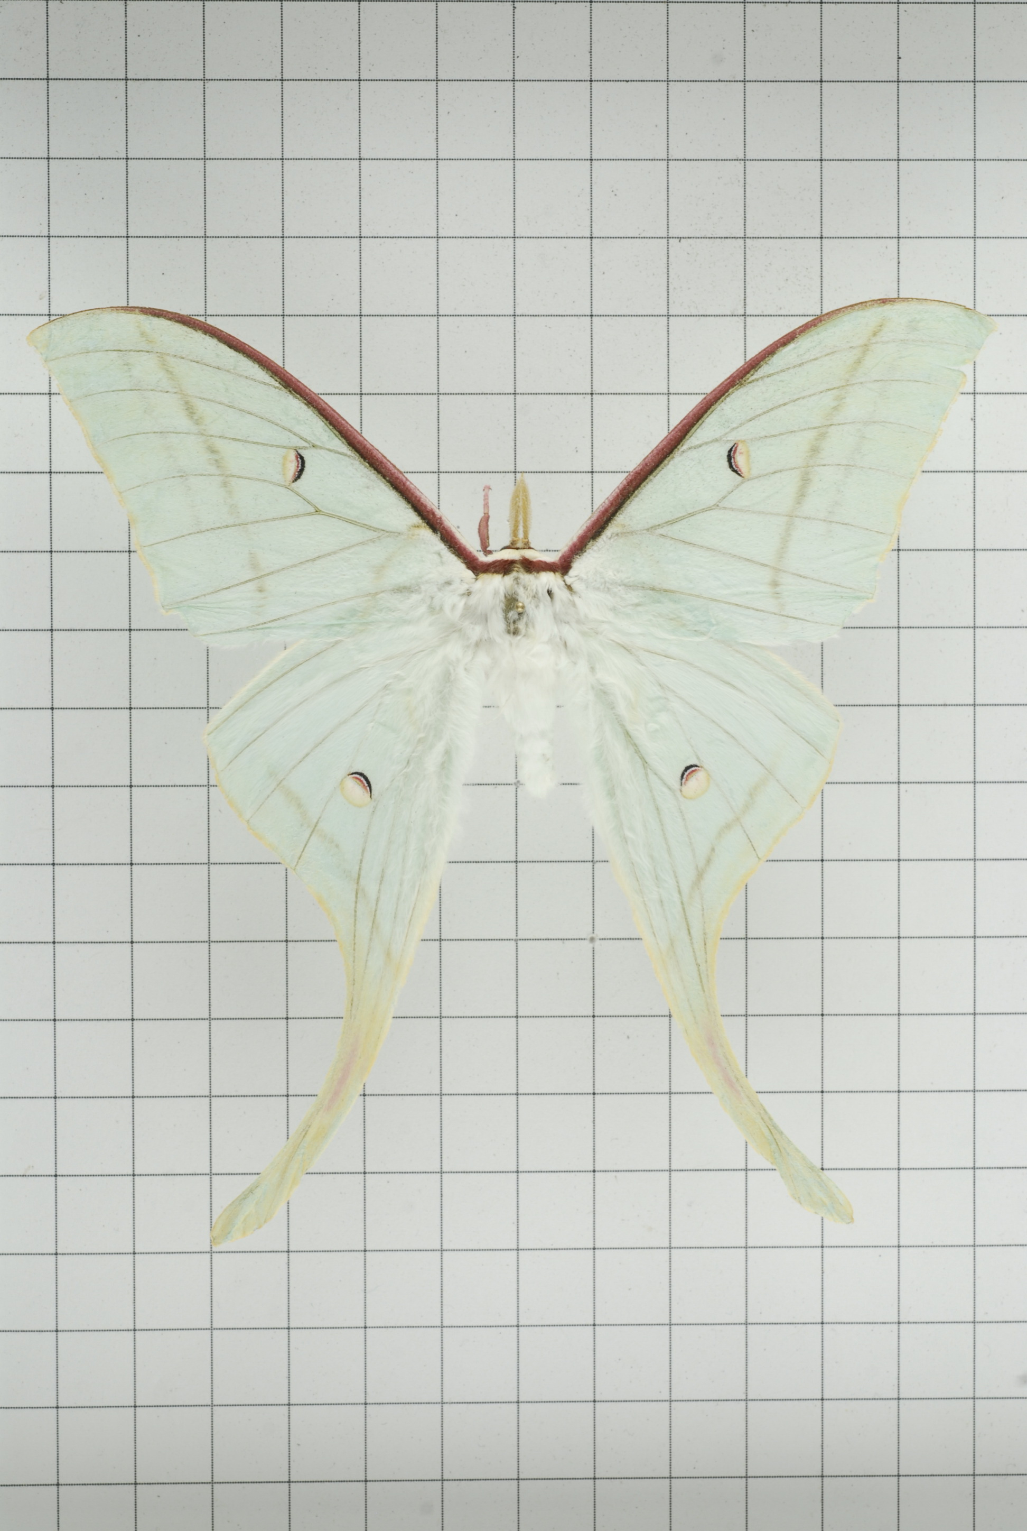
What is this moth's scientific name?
Actias ningpoana ningtaiwana
